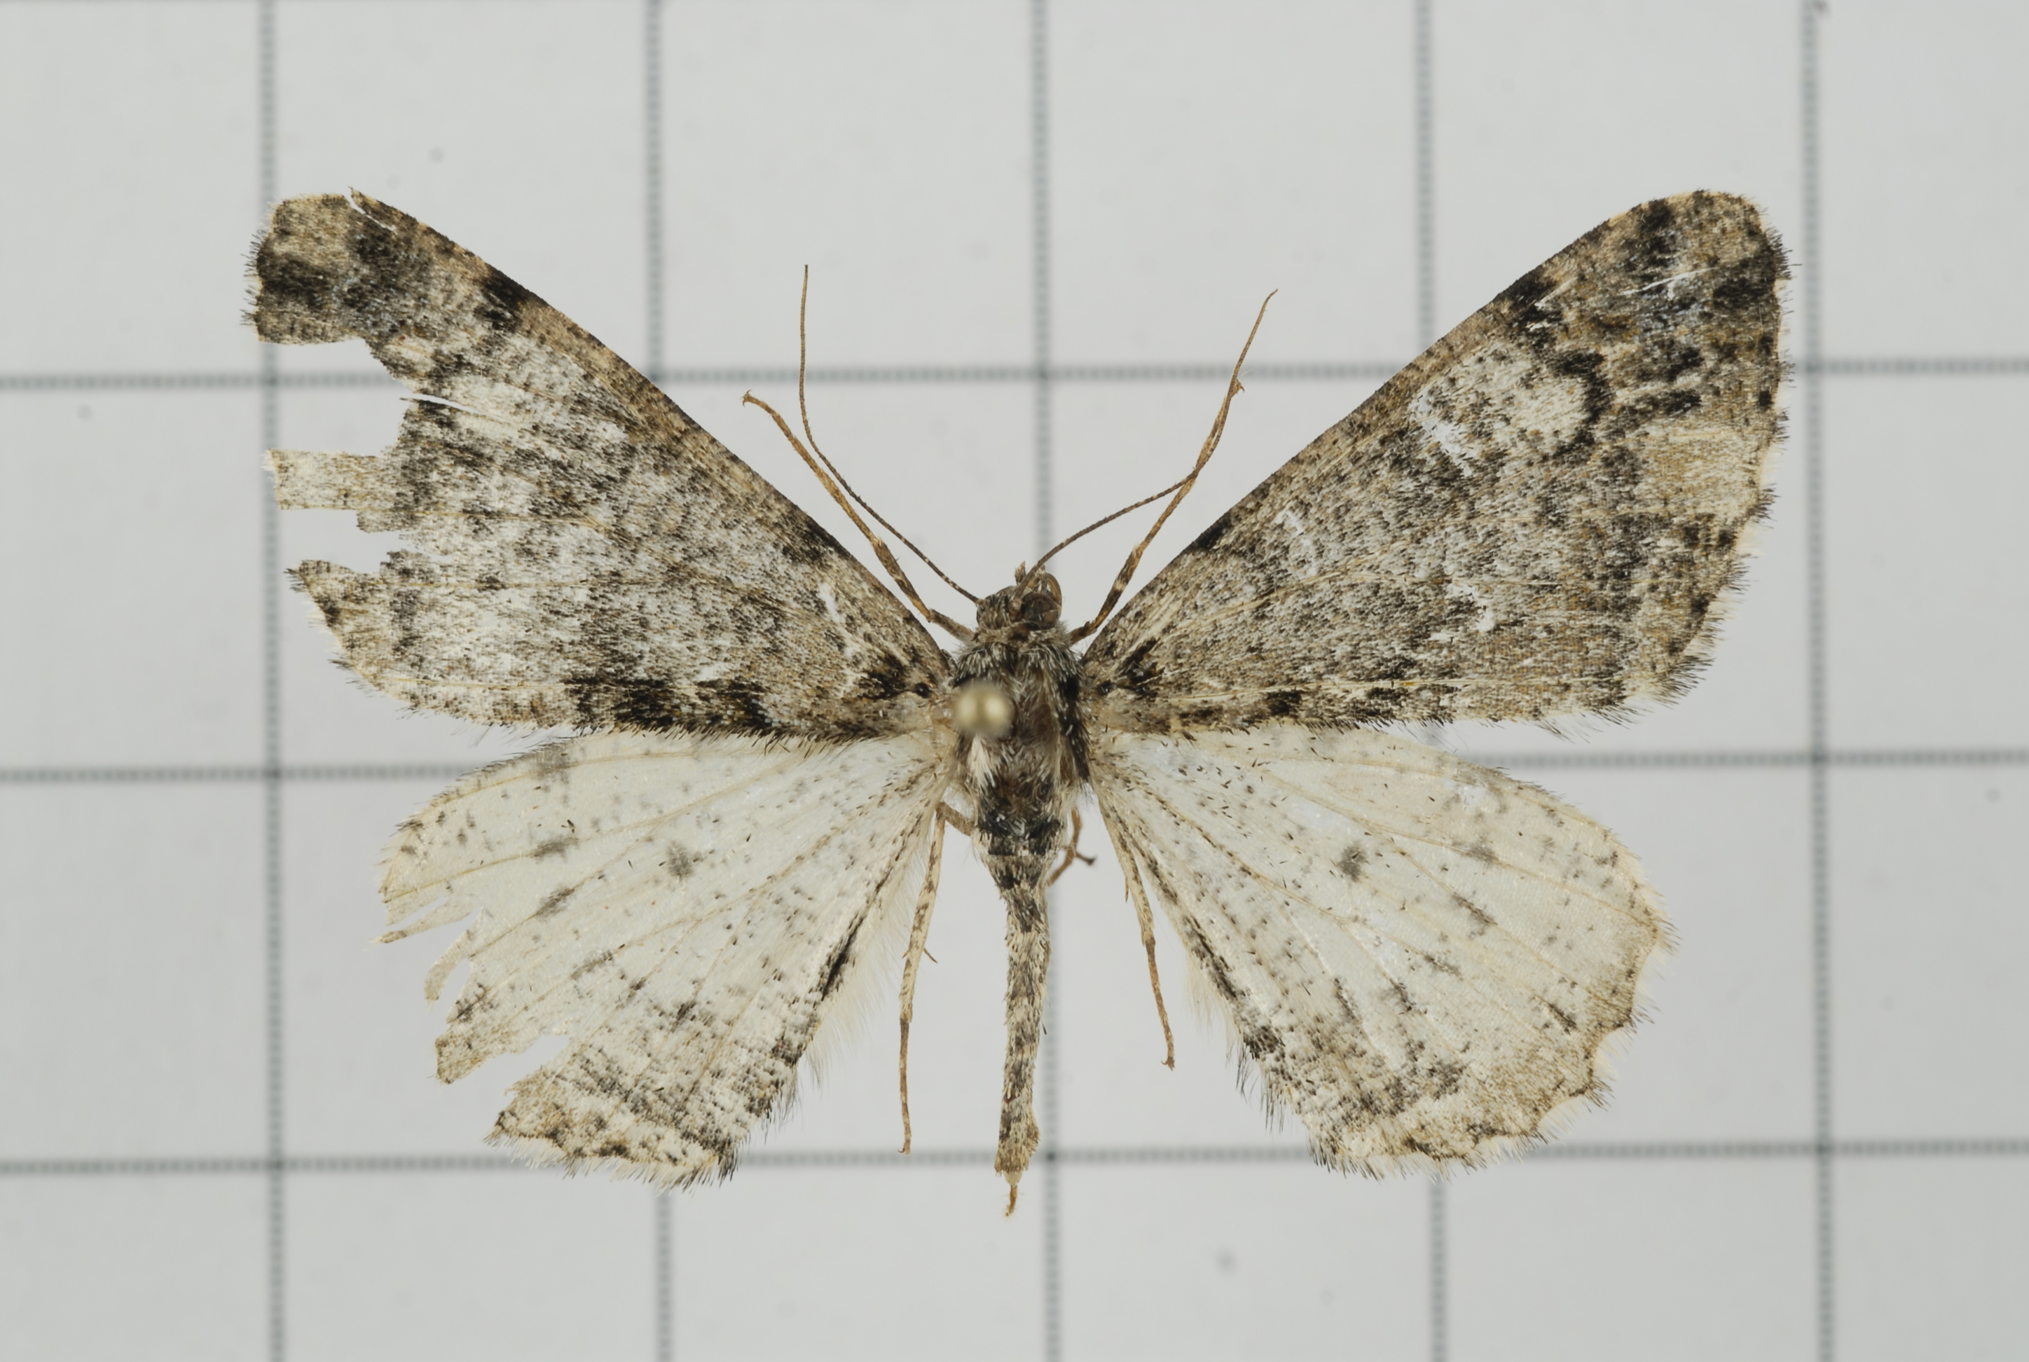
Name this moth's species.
Alcis semiusta
